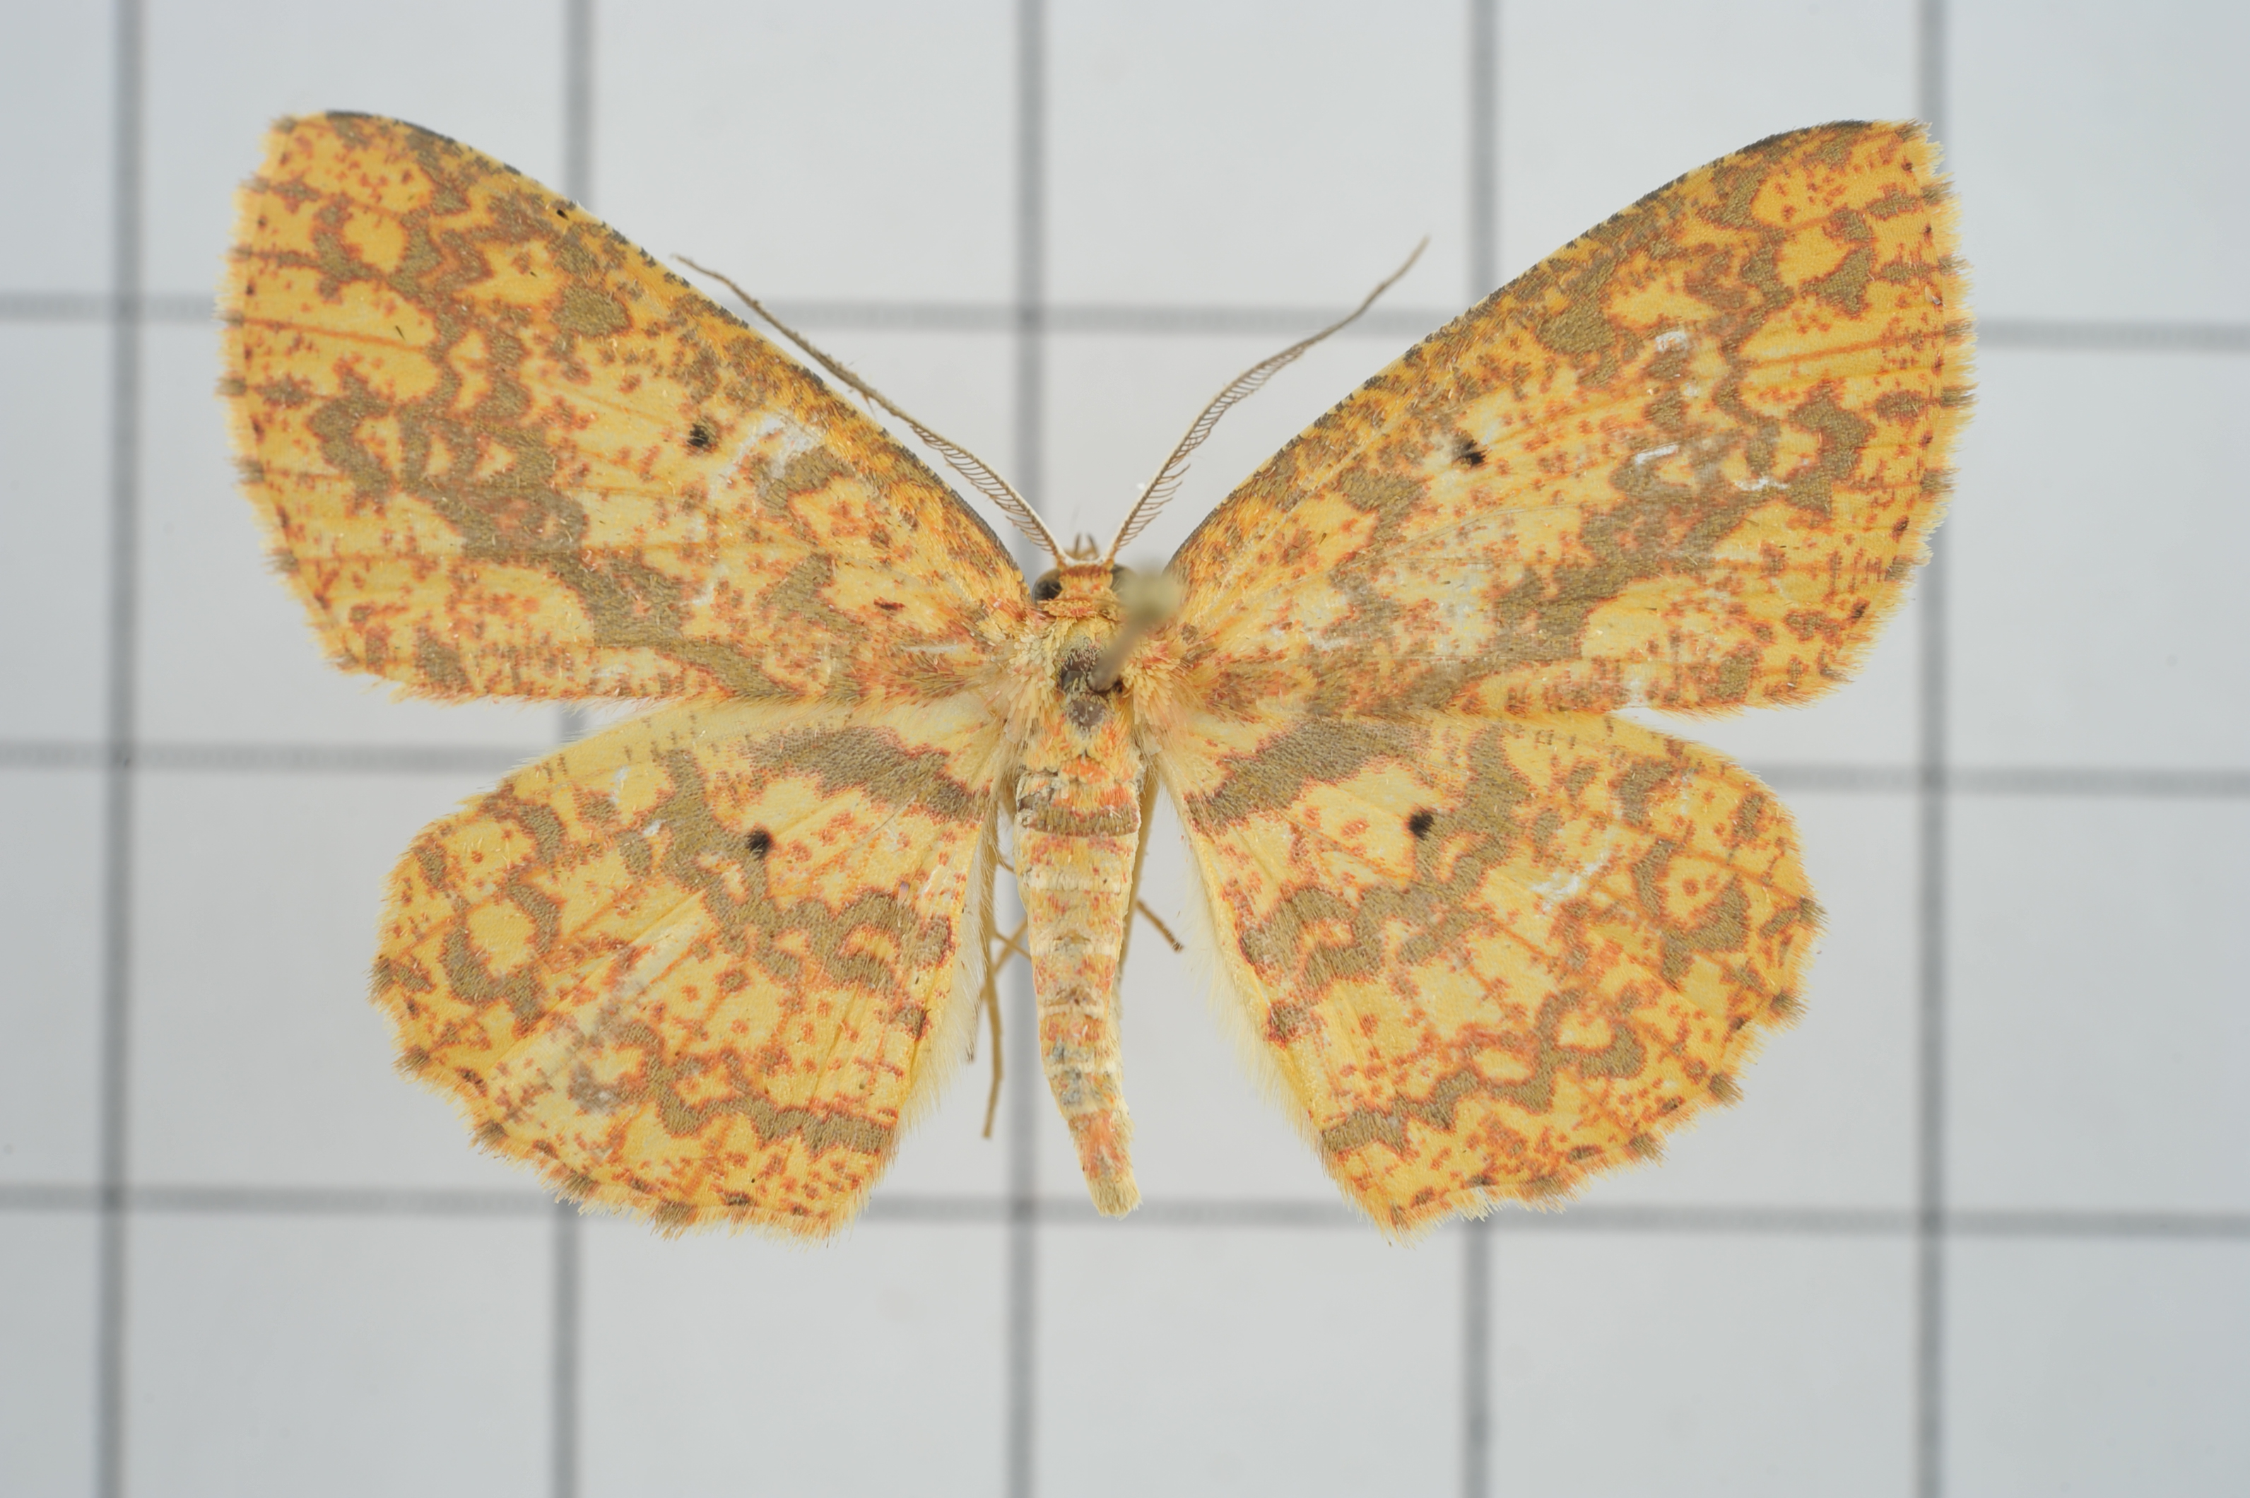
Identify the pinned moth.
Borbacha pardaria
